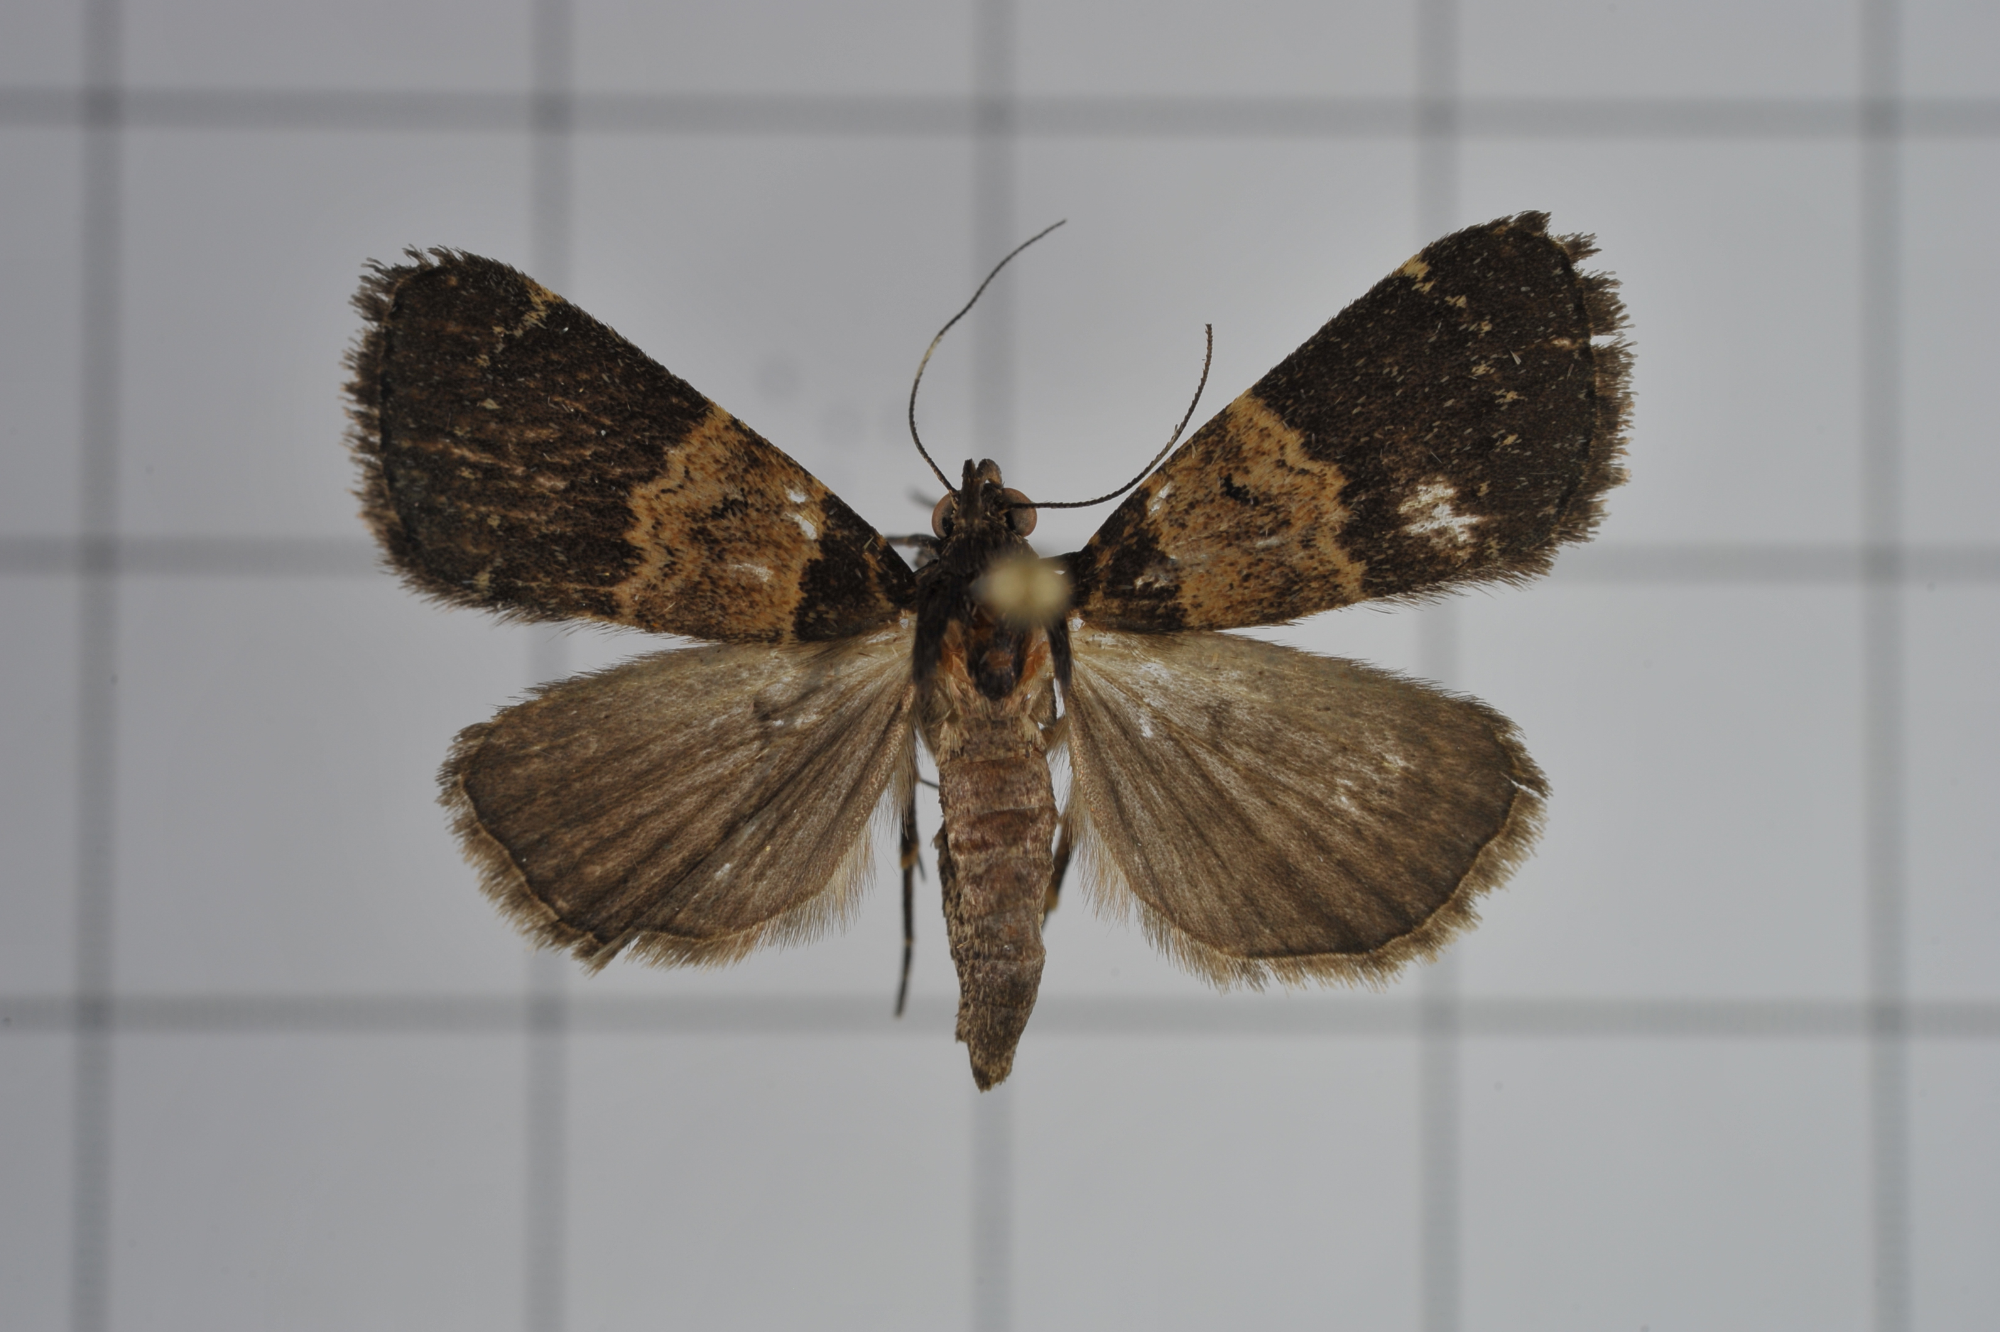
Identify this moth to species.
Hydrillodes nilgirialis
